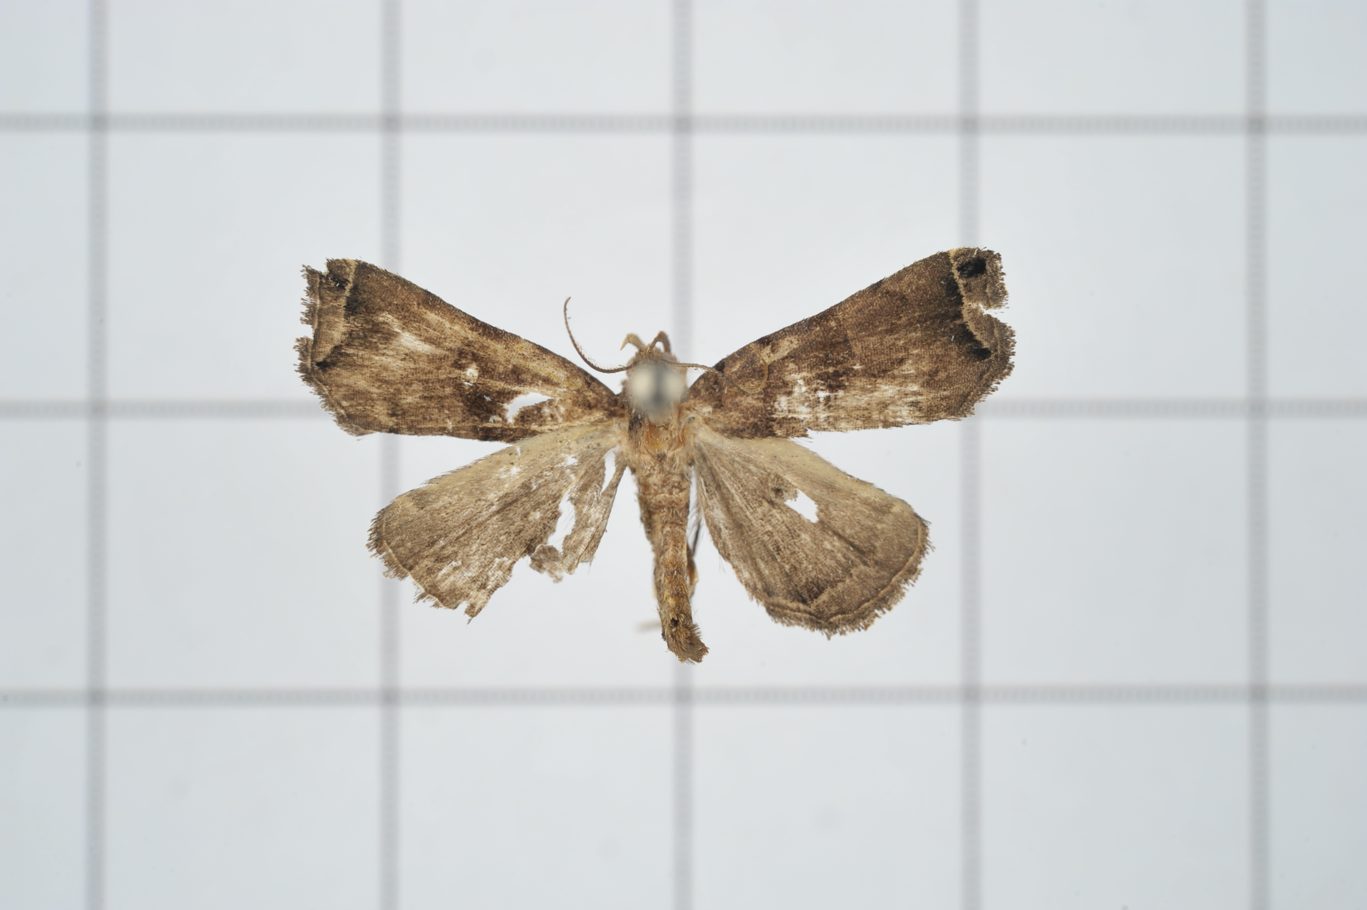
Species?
Hipoepa biasalis
